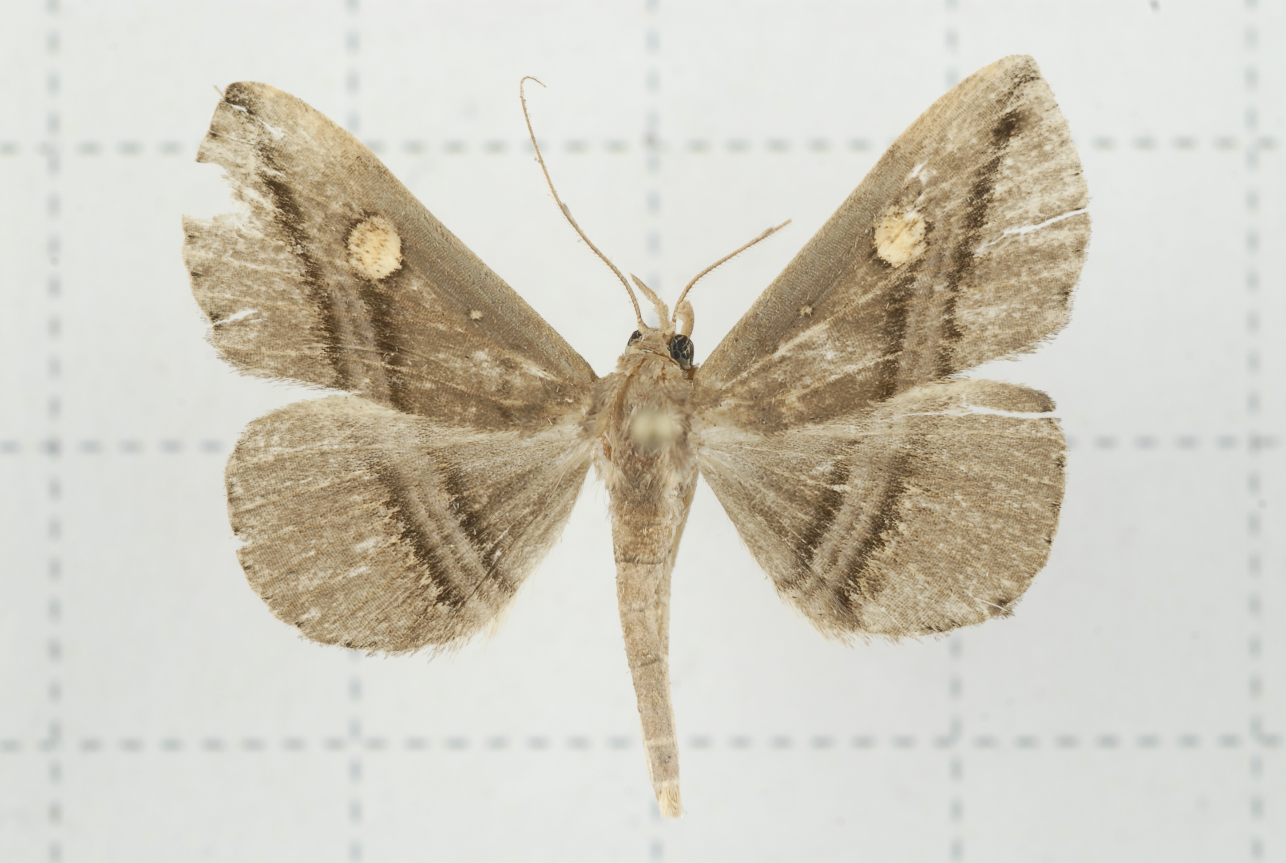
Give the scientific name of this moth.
Hadennia ochreistigma
